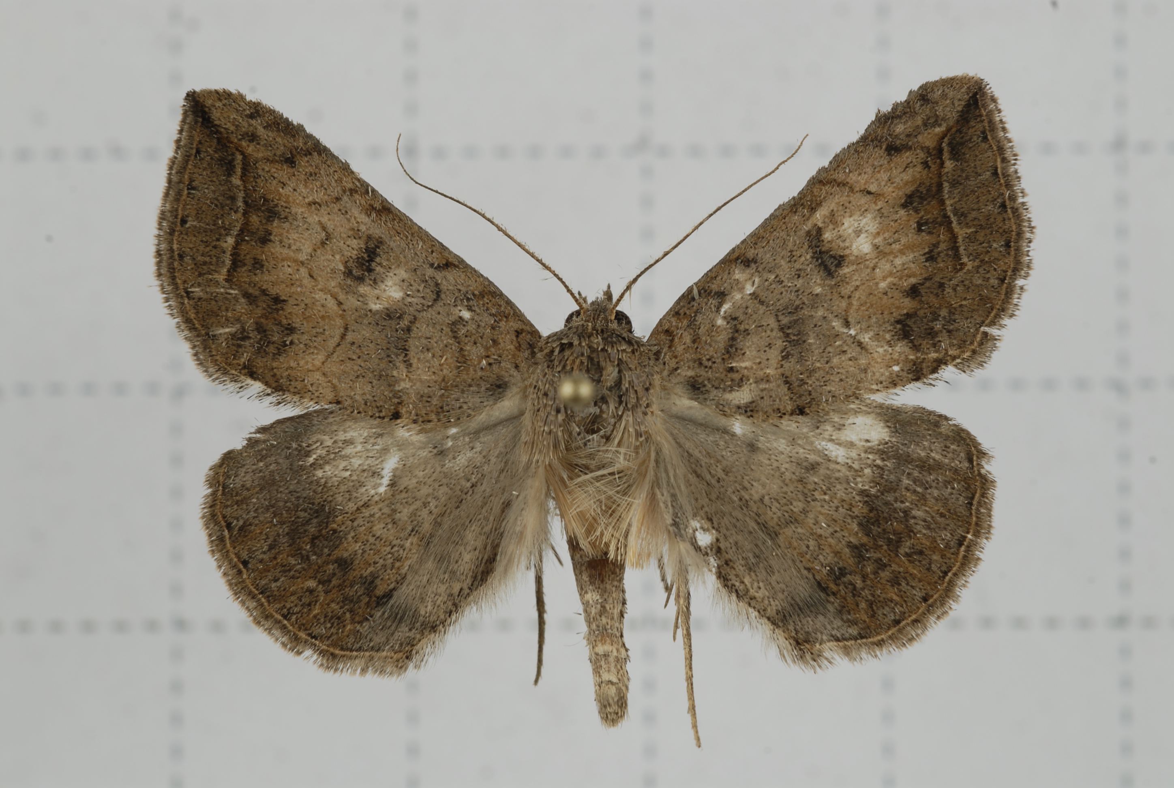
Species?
Blasticorhinus rivulosa
